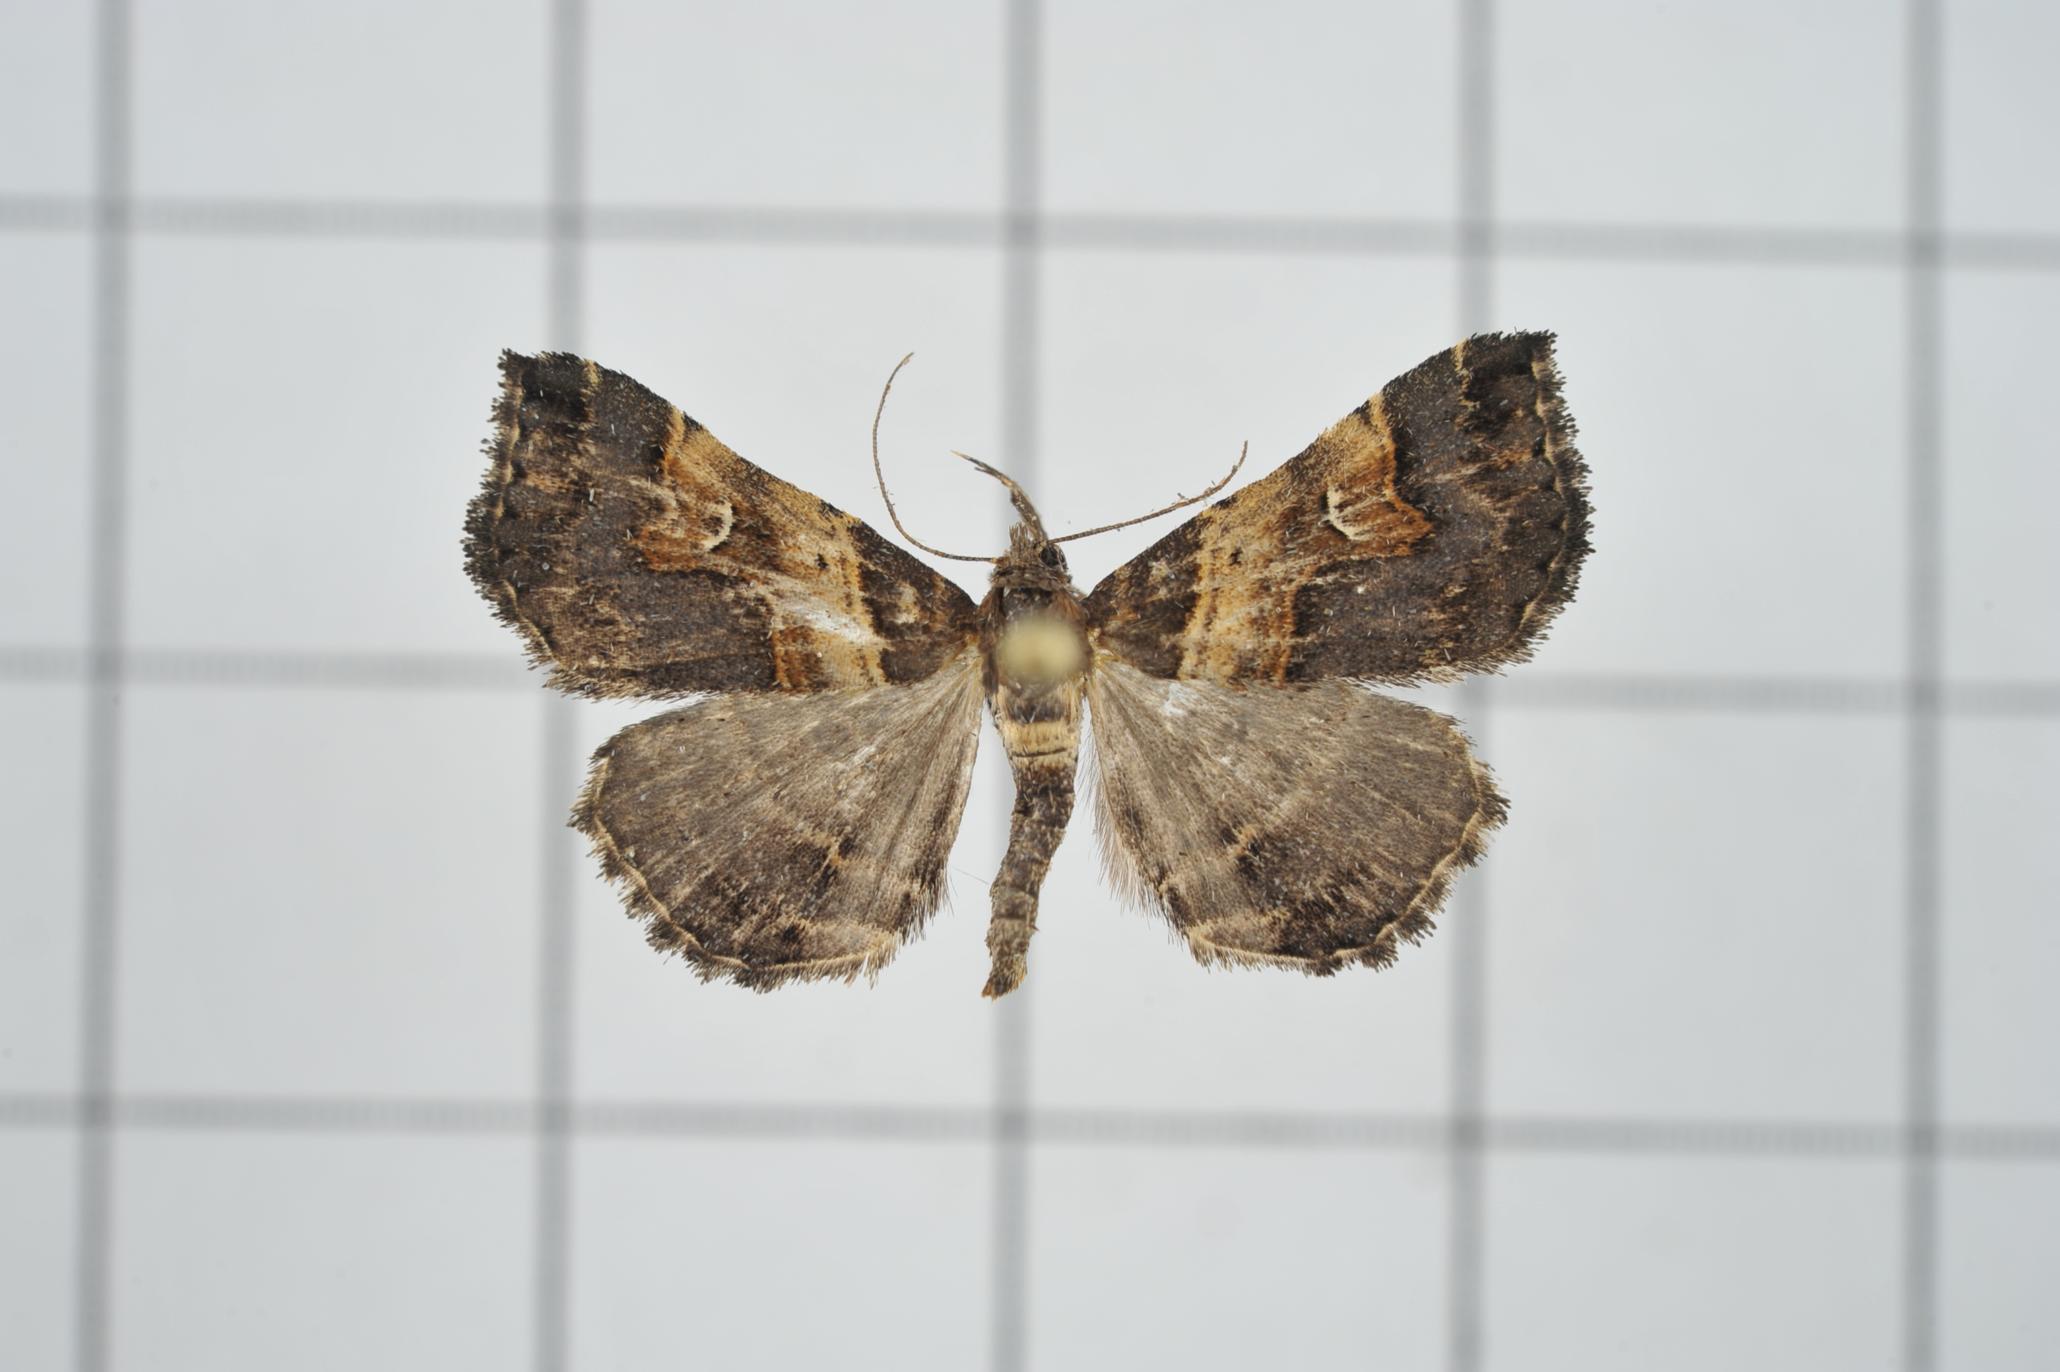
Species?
Bertula abjudicalis
